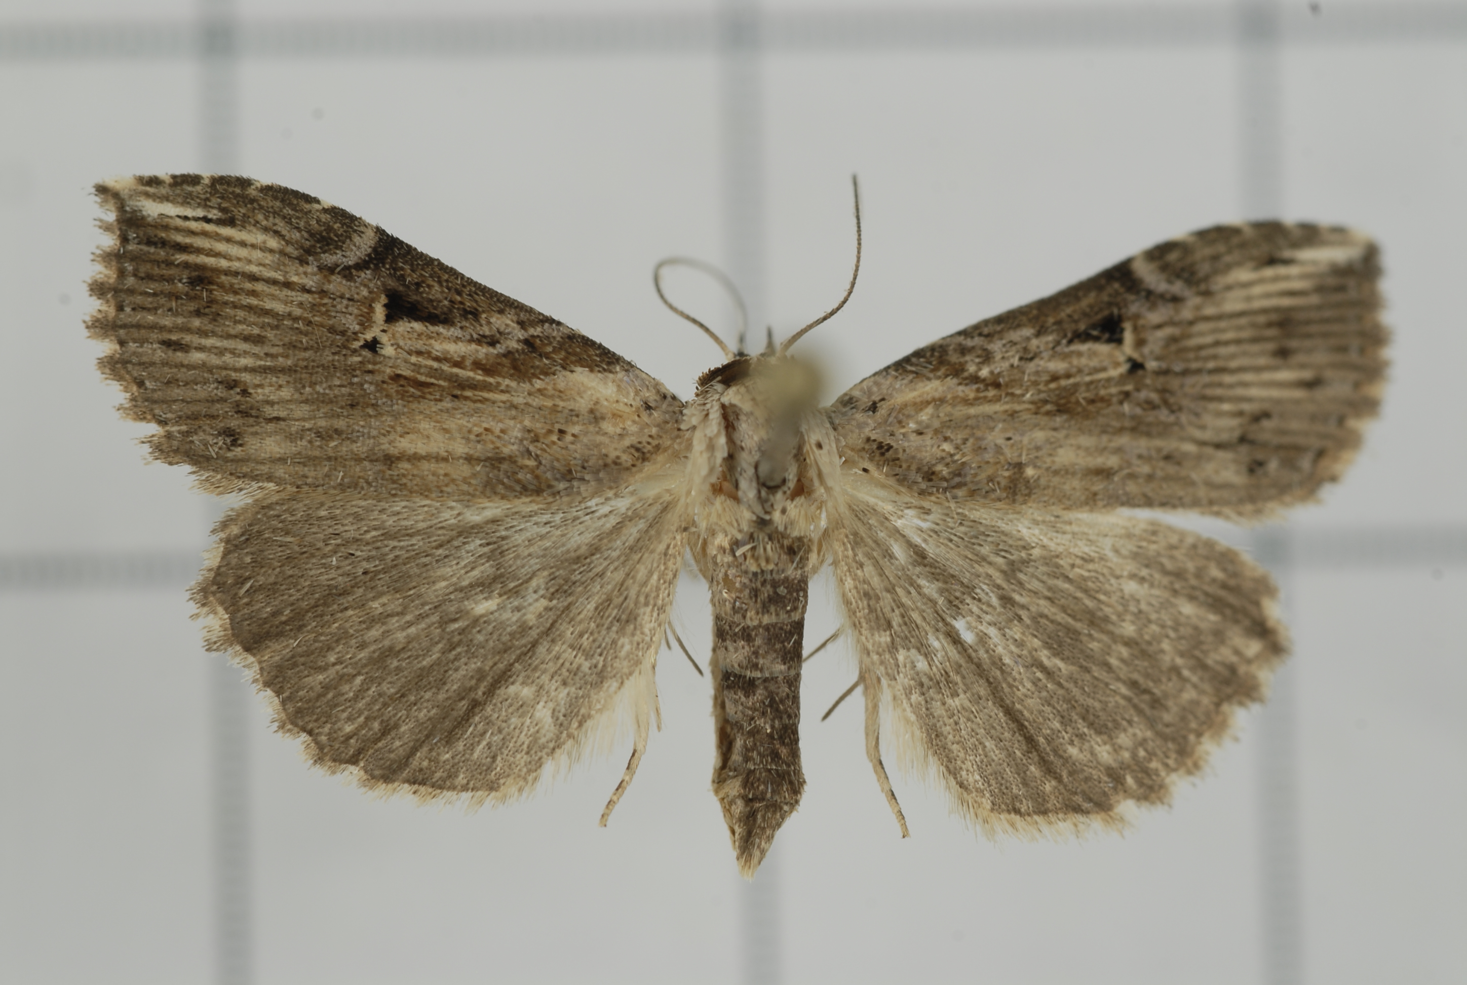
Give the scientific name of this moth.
Microxyla confusa
